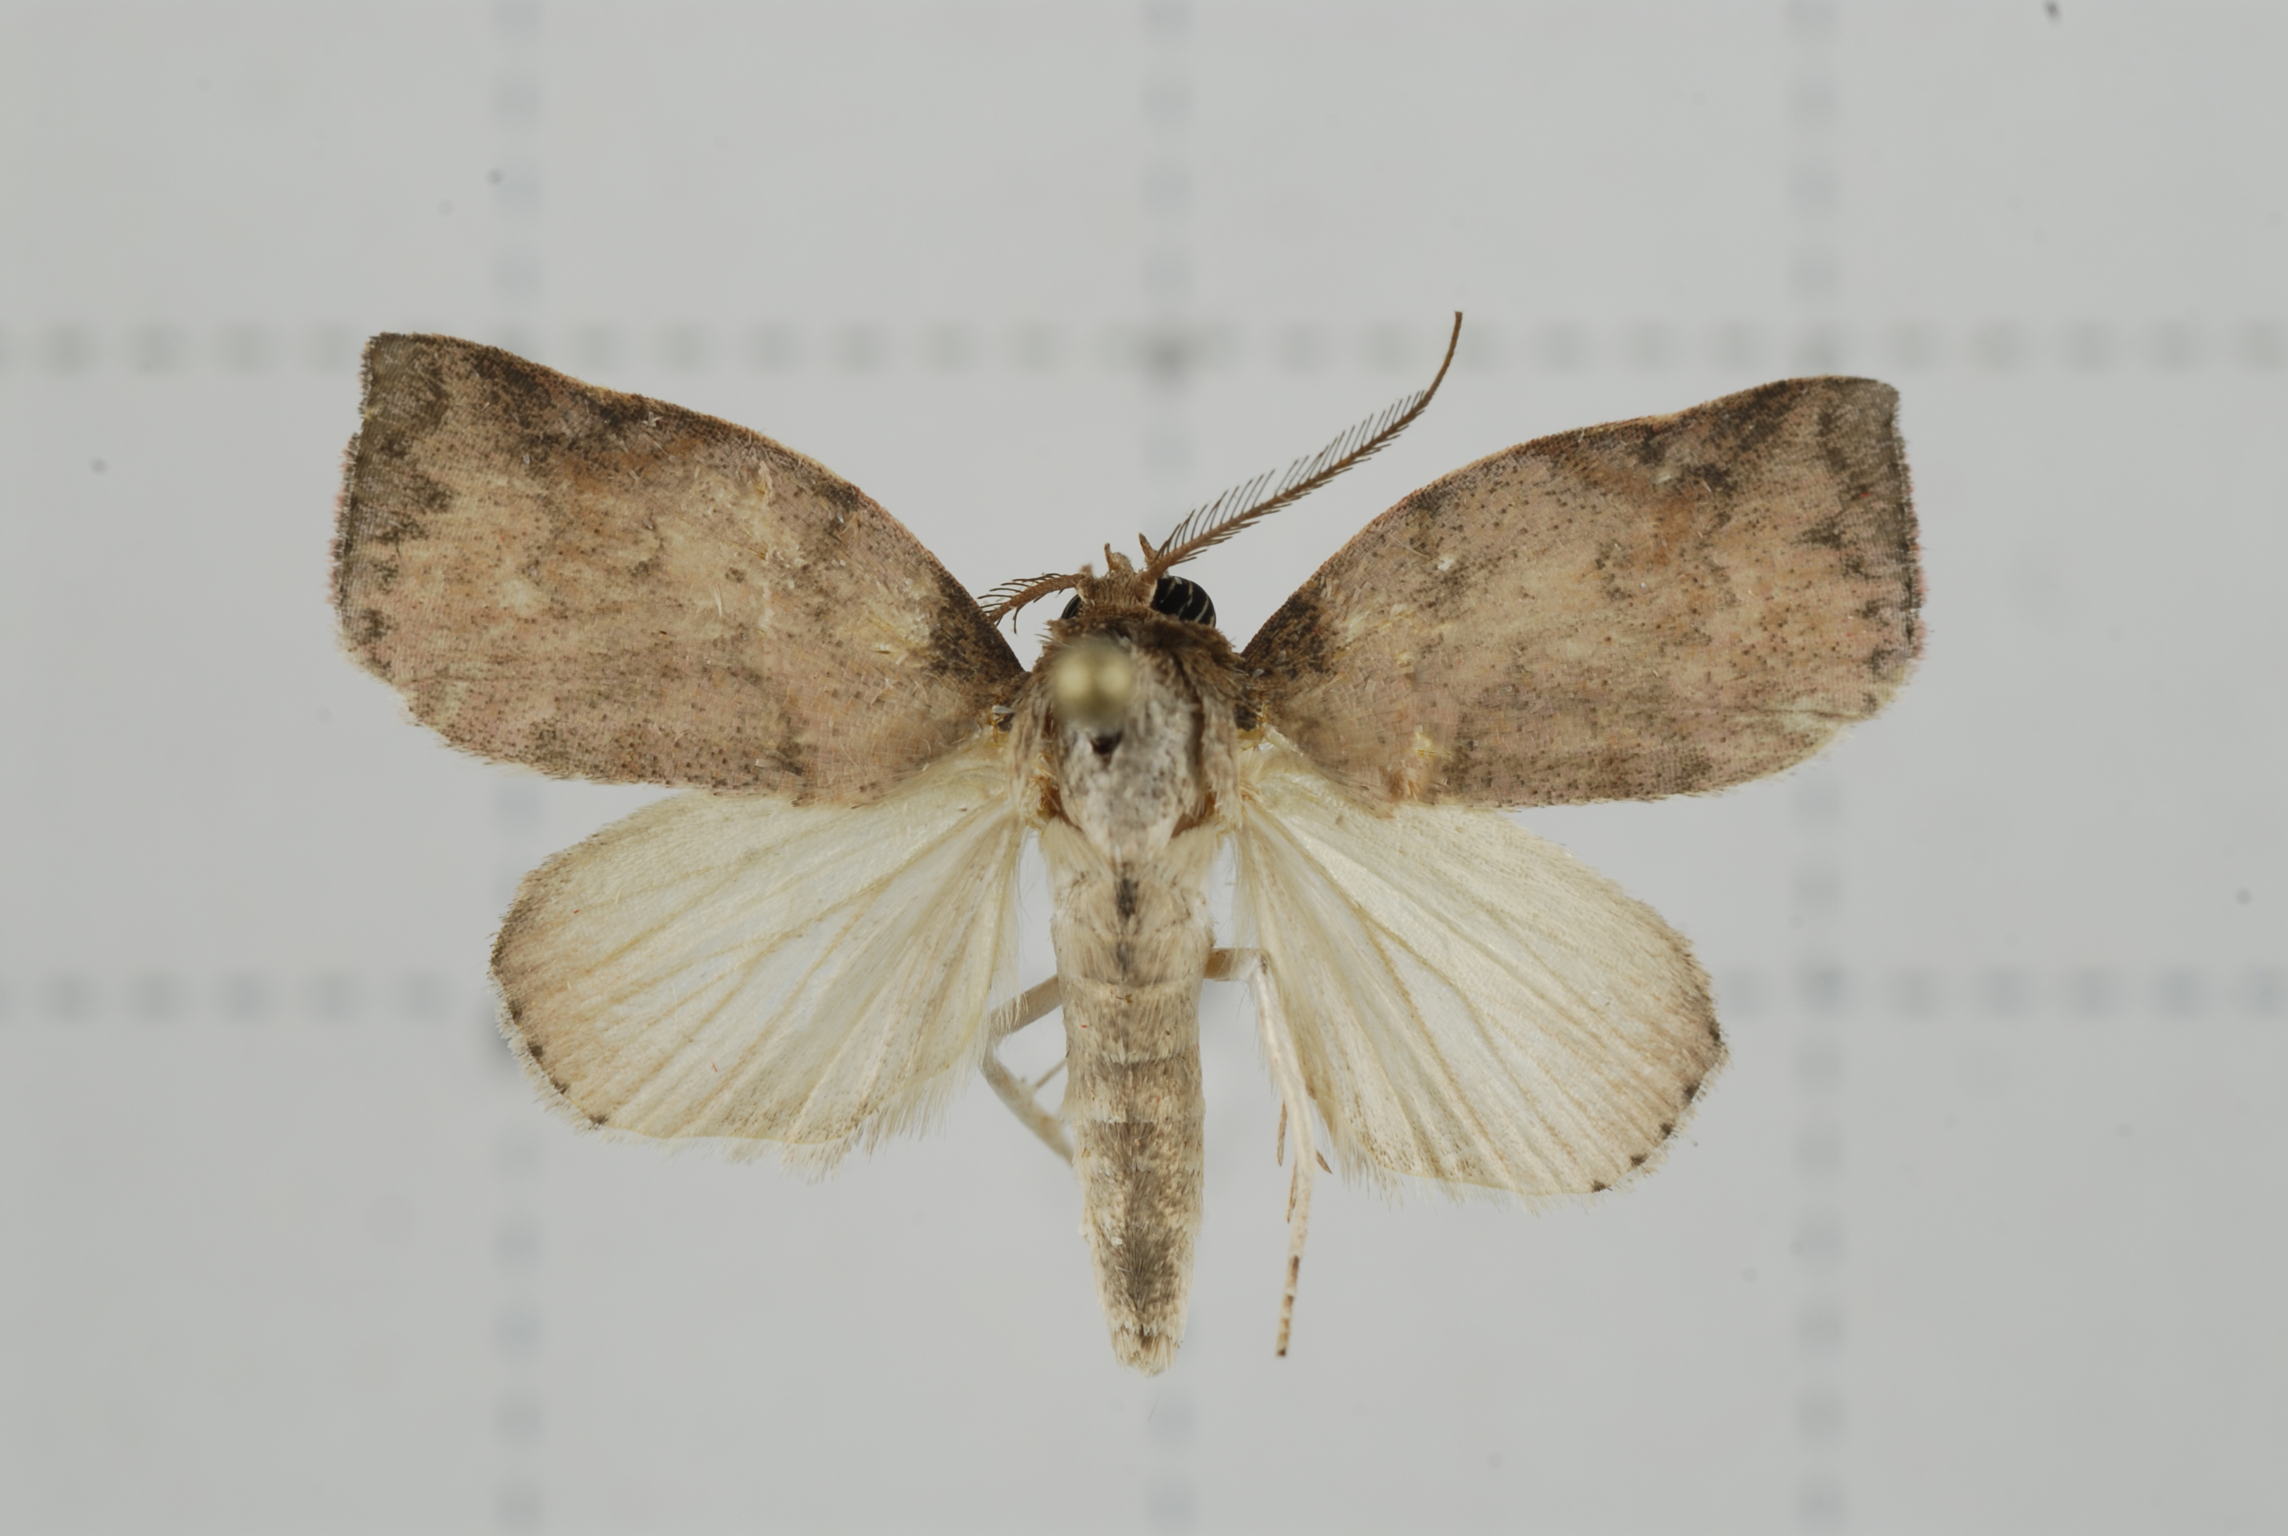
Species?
Beara tortriciformis
